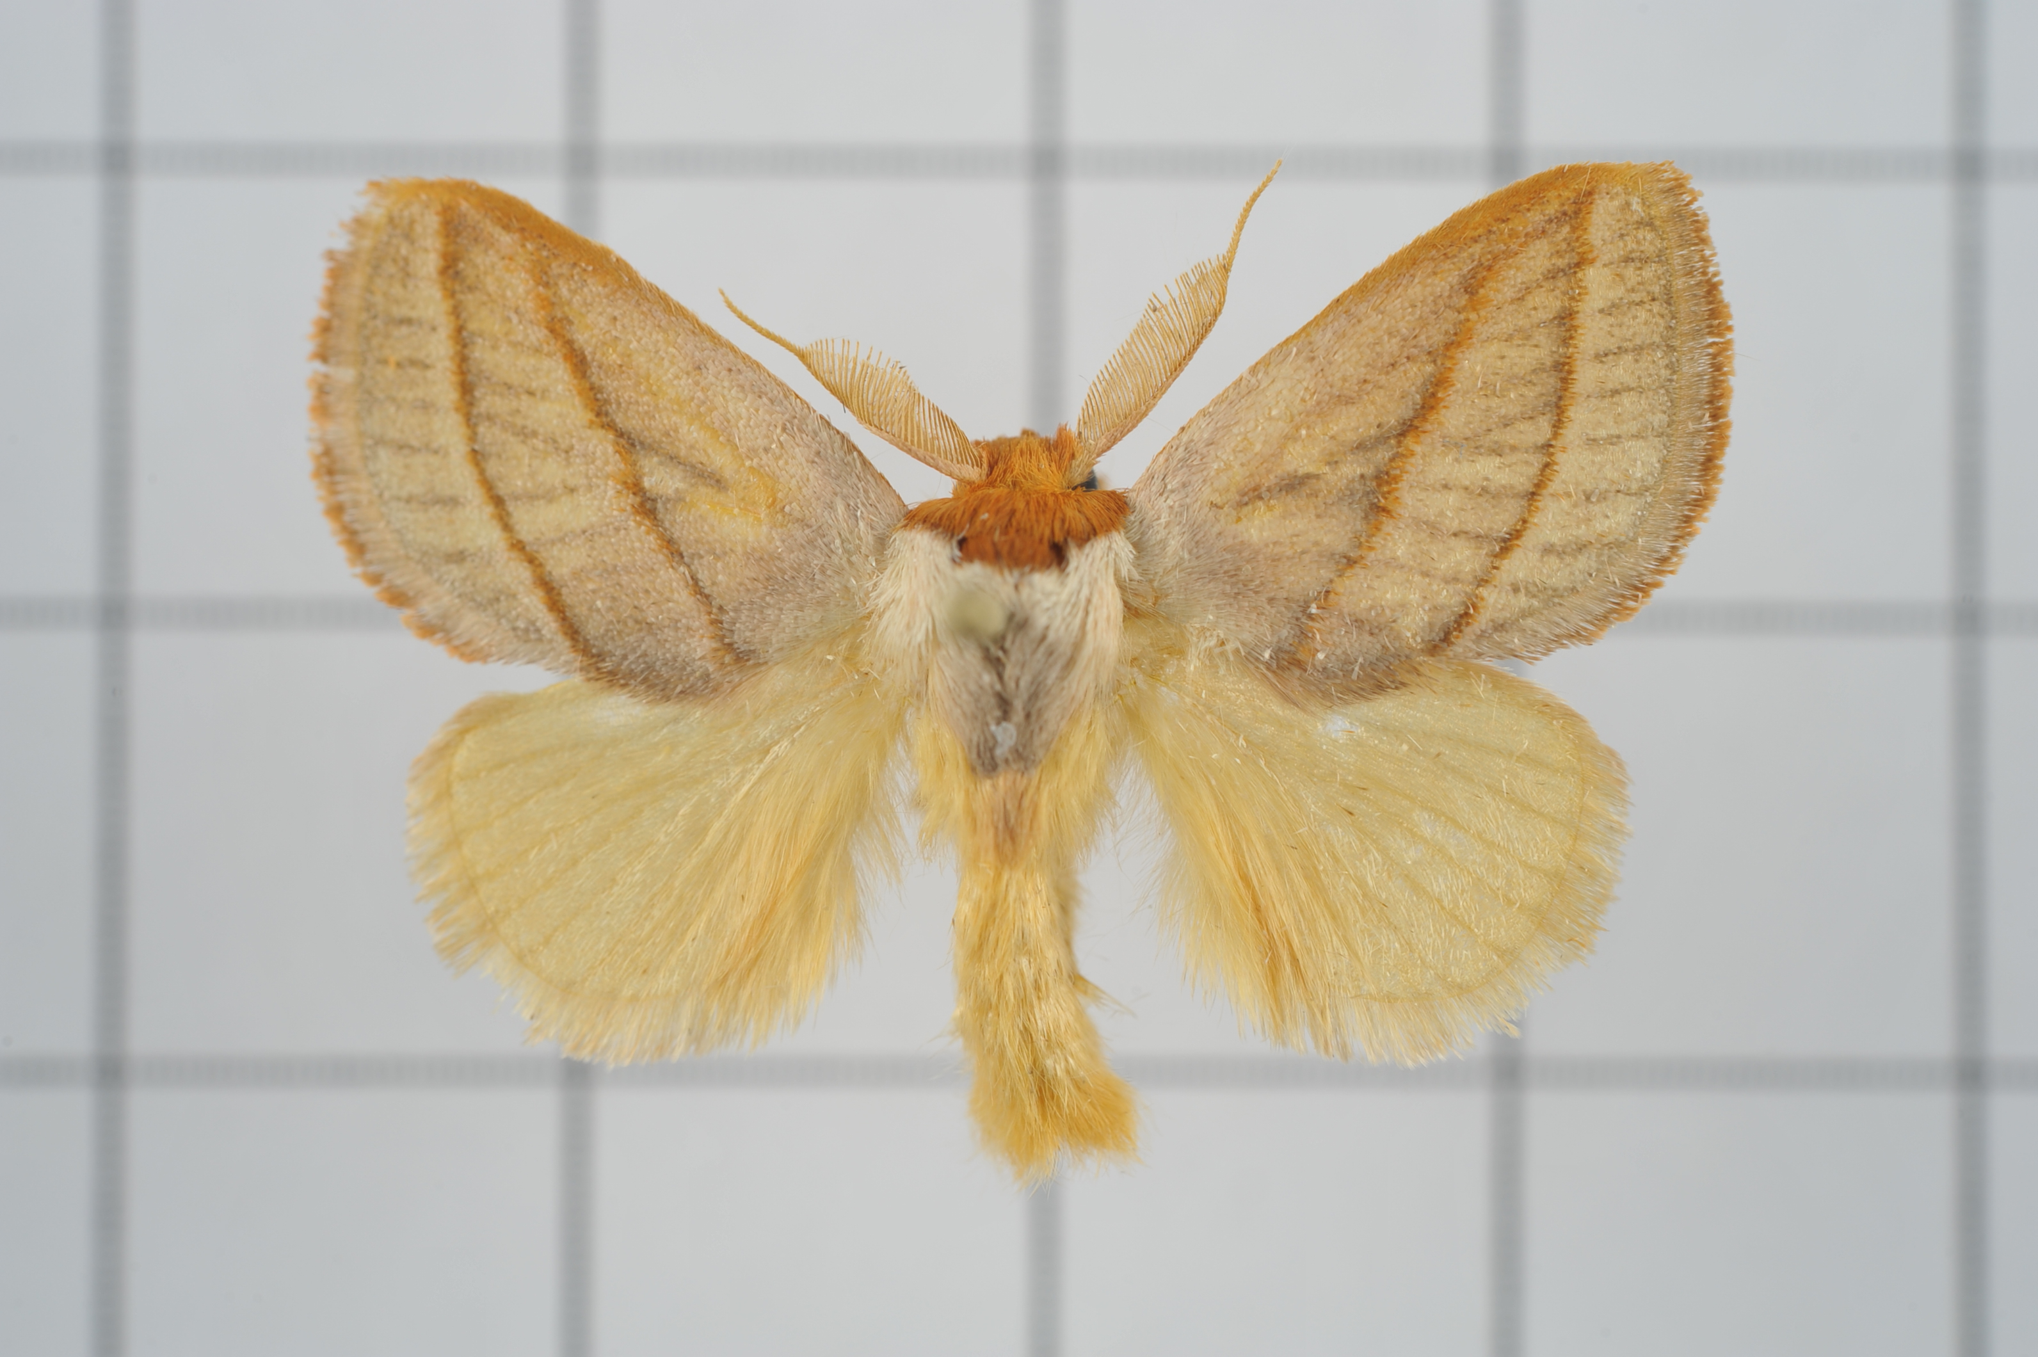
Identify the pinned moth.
Cania heppneri
